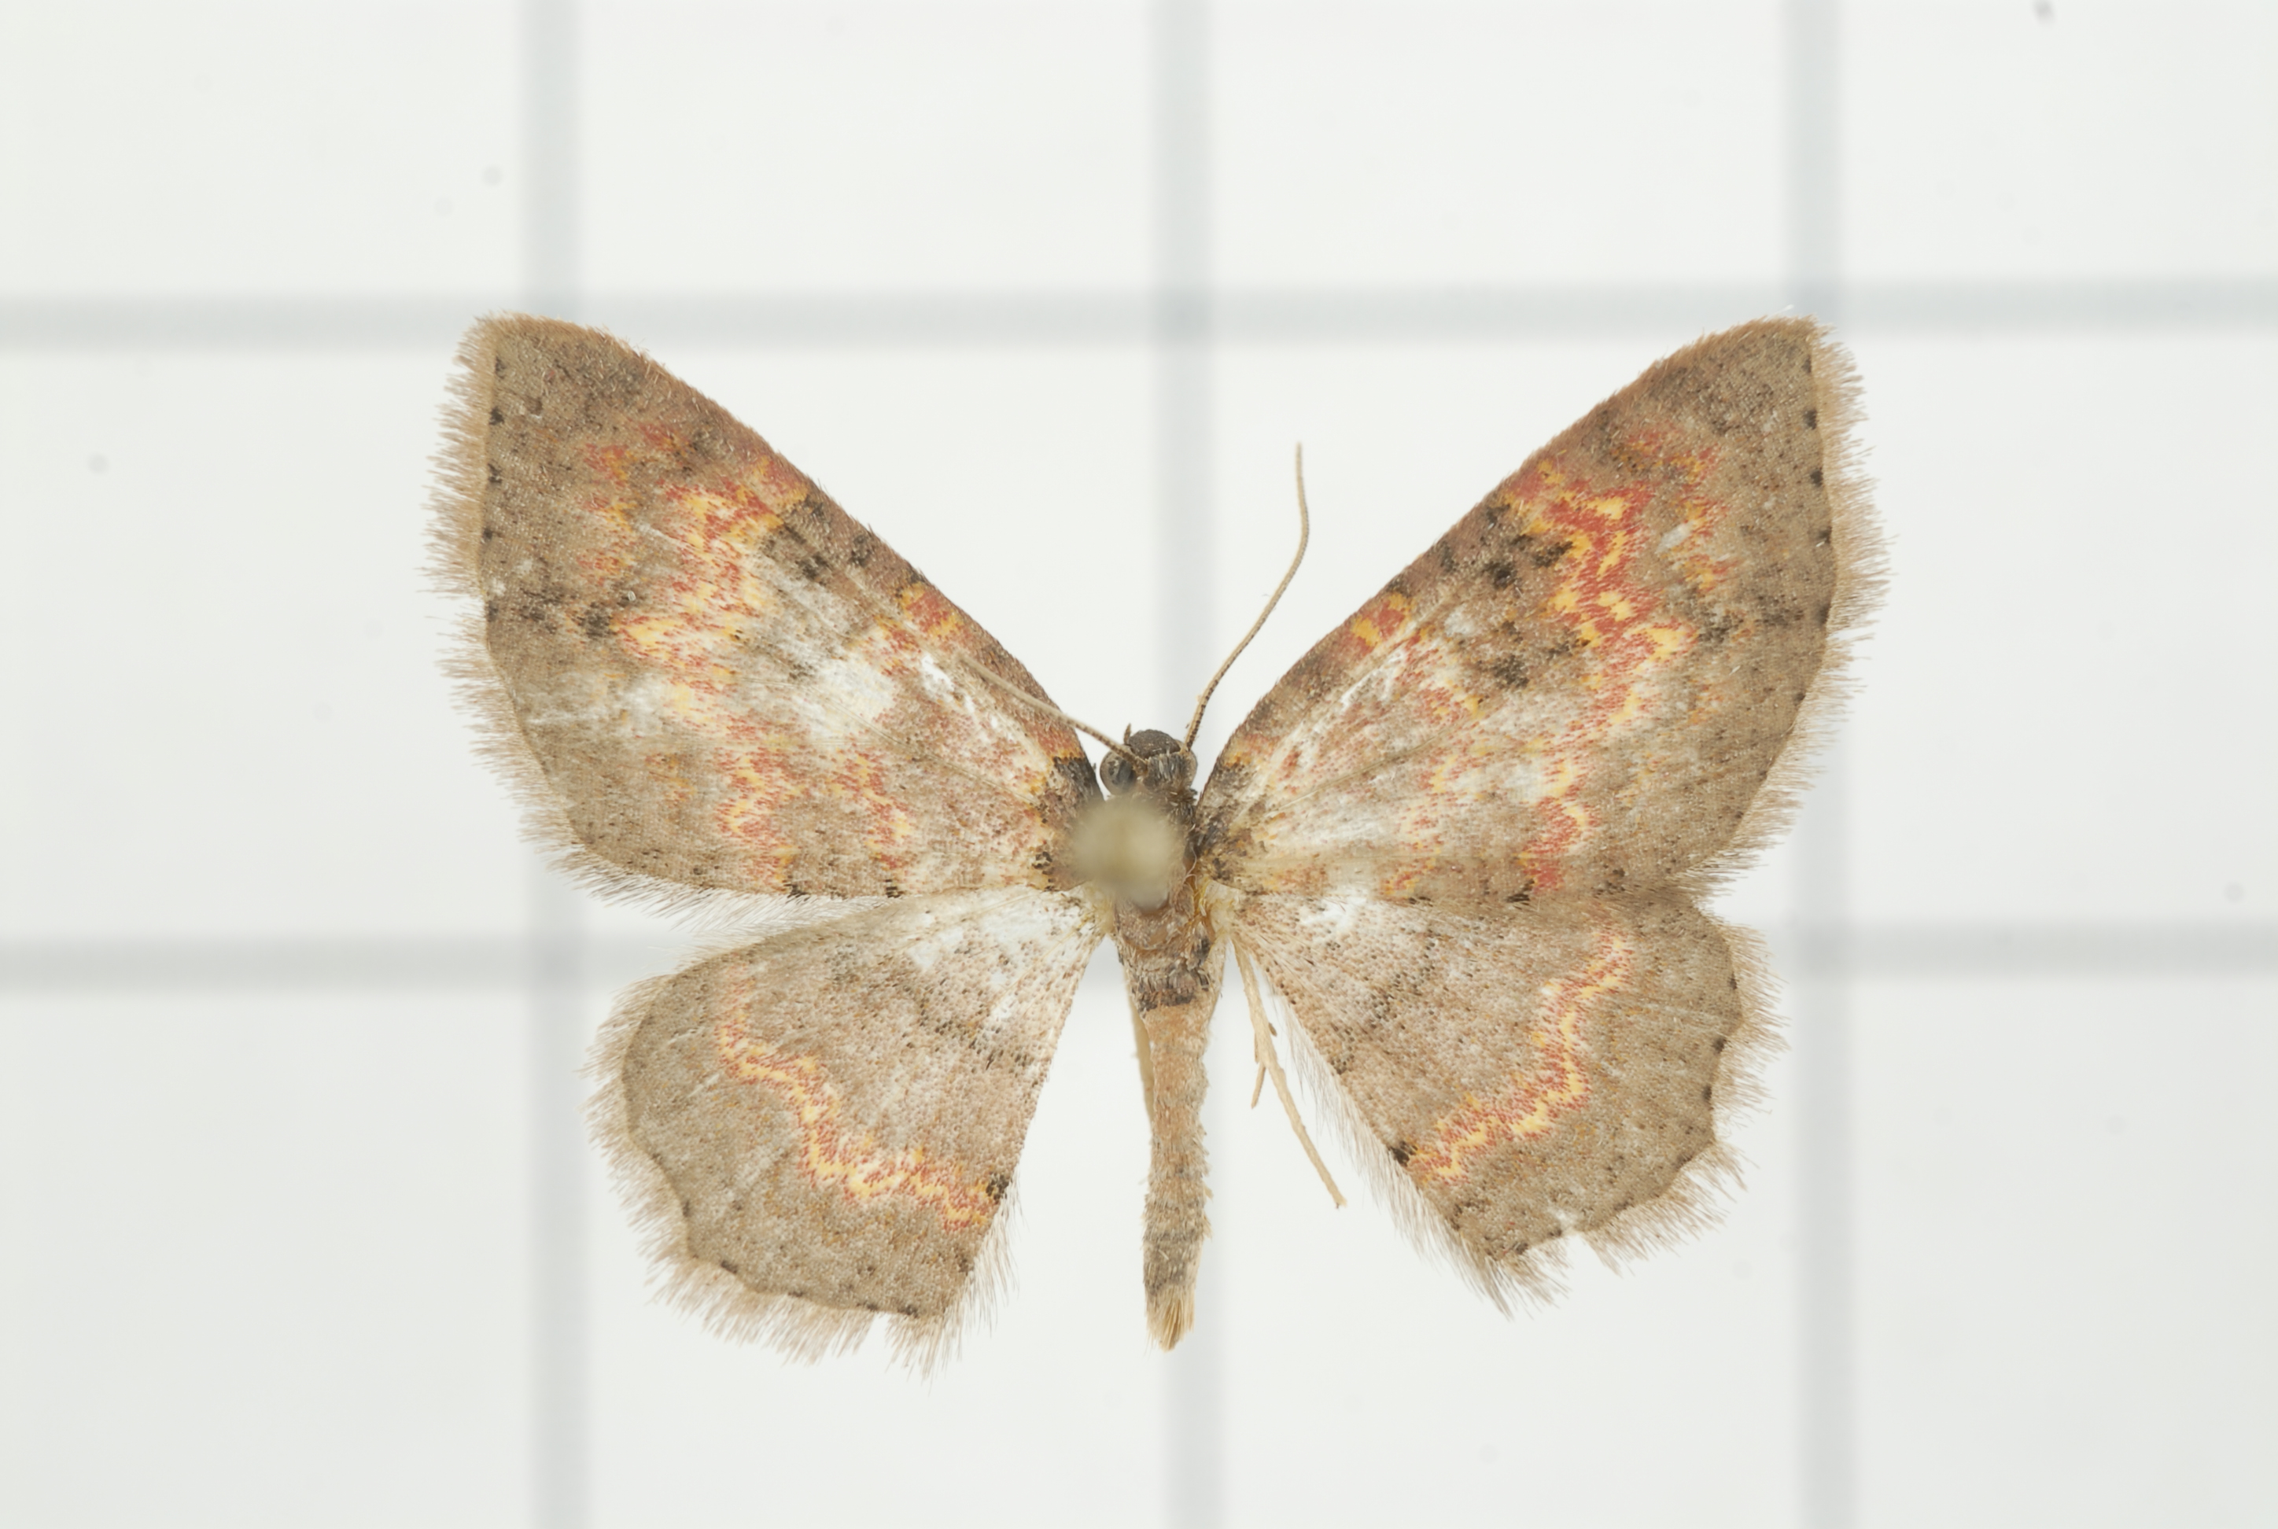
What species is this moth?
Hydrelia bicolorata
